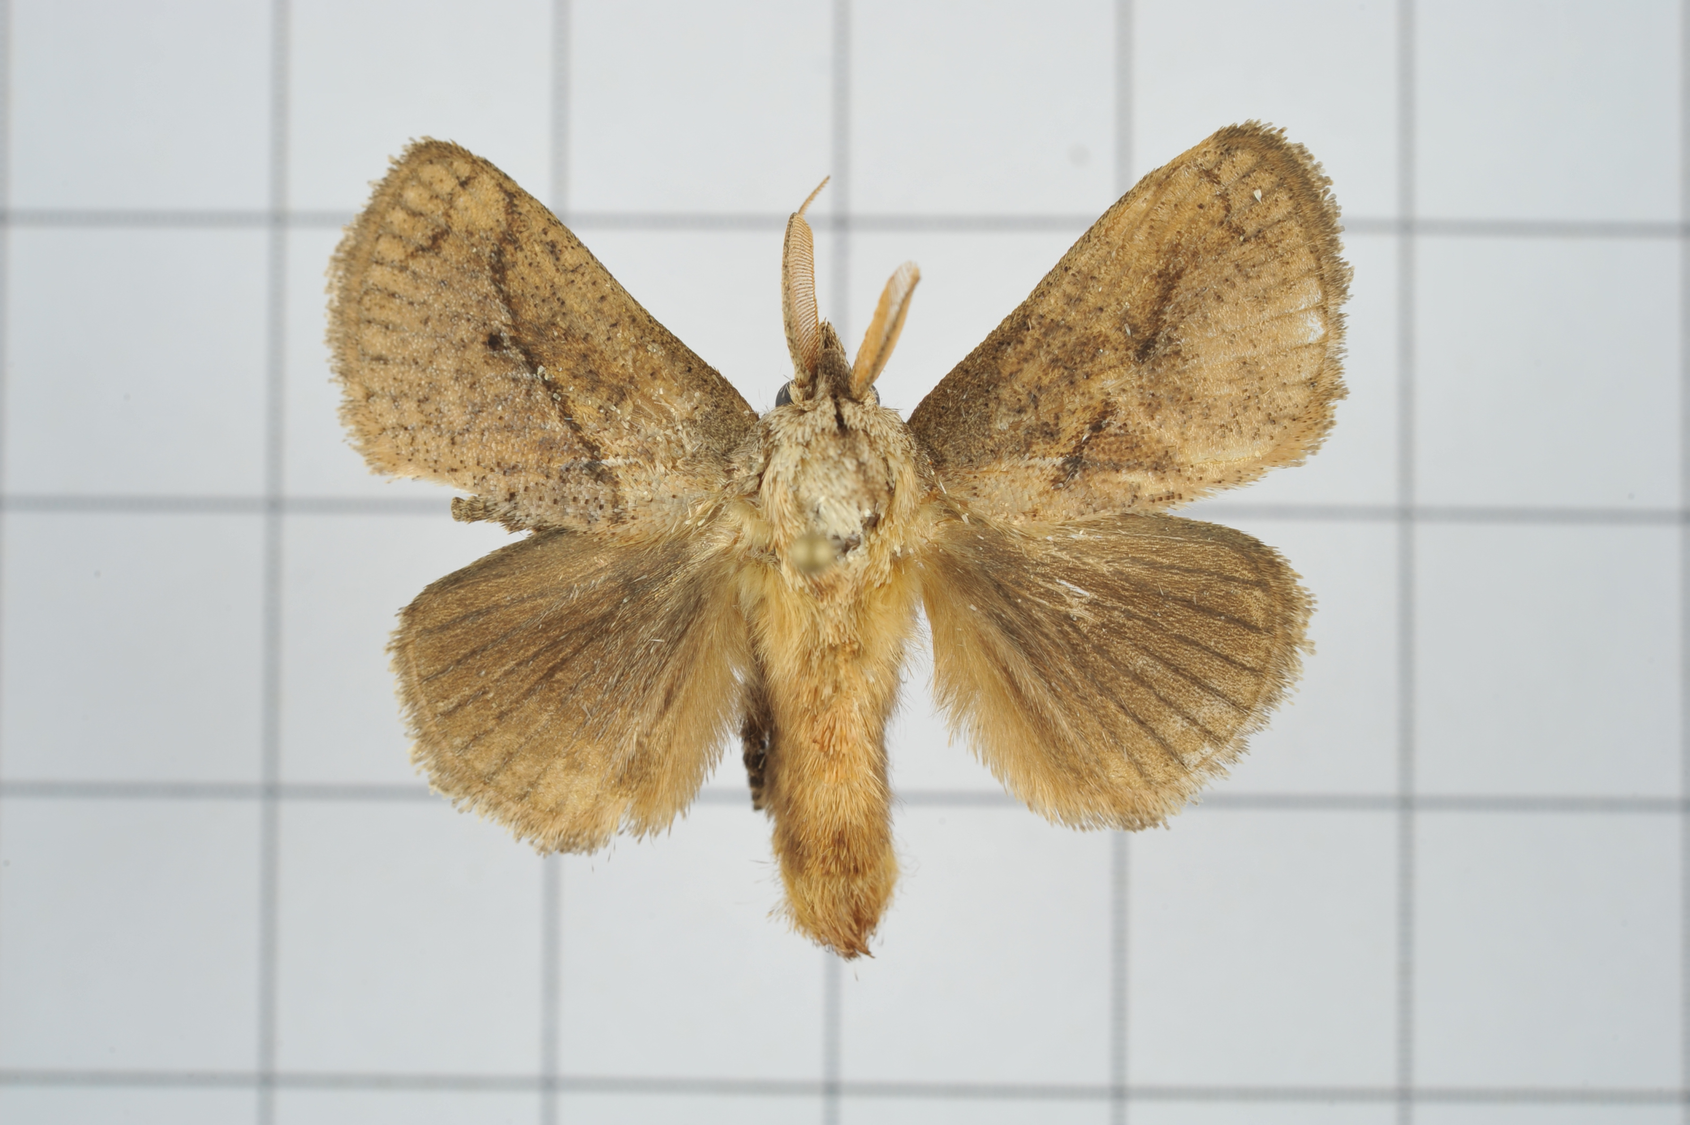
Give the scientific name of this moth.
Susica sinensis
